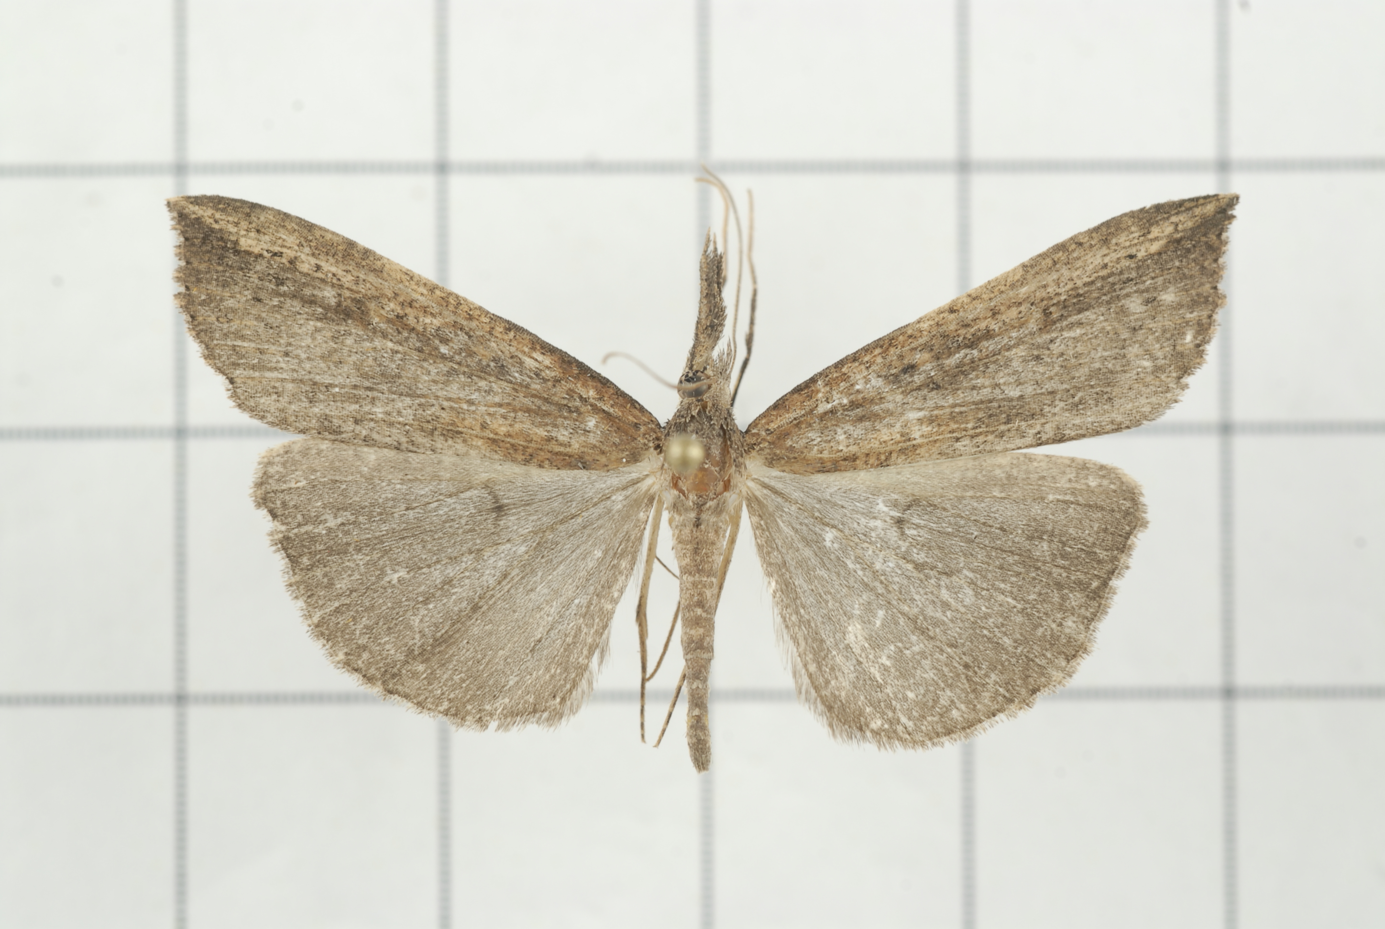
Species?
Hypena longipennis
